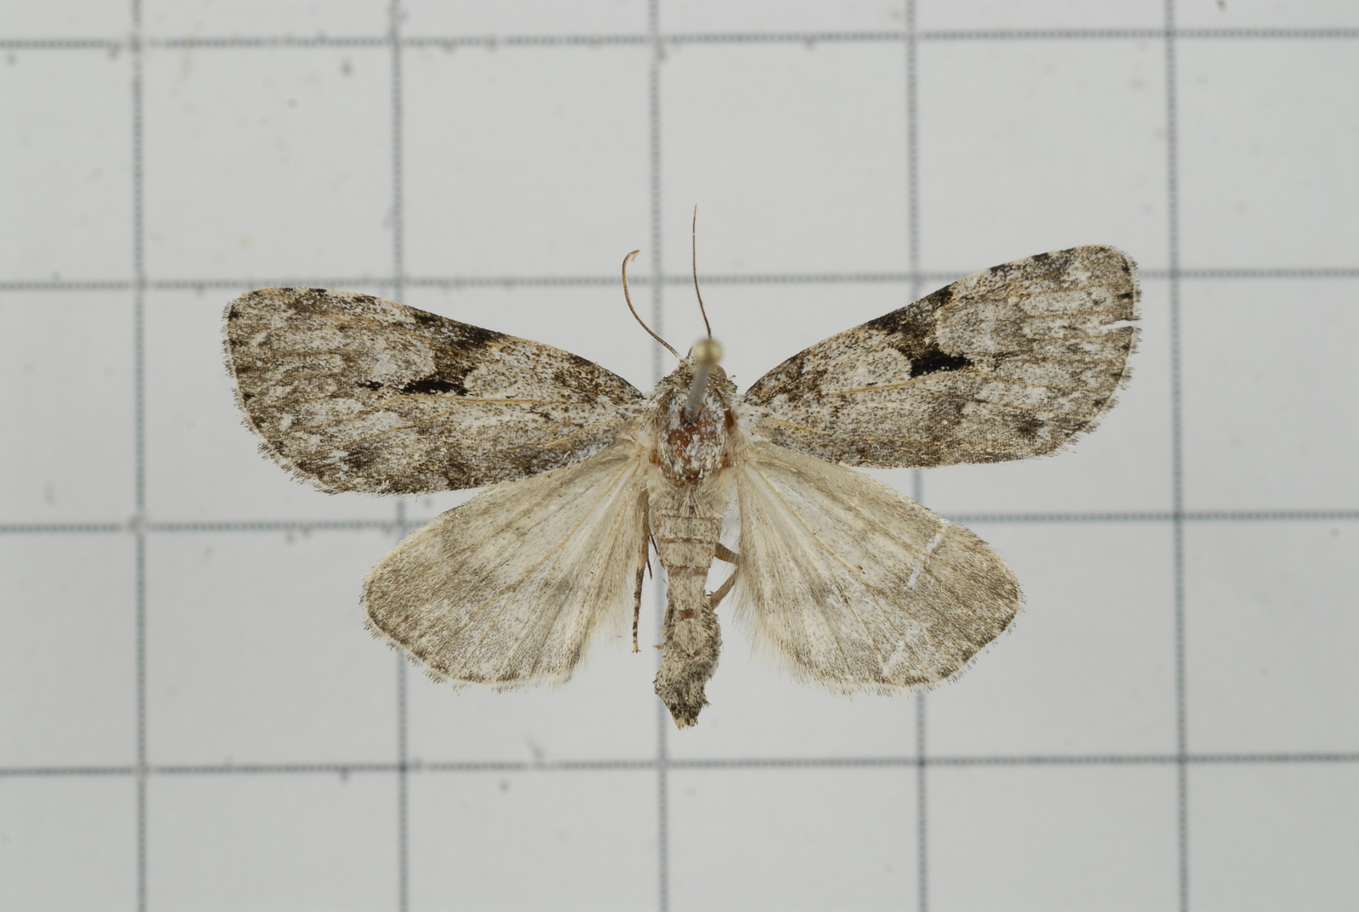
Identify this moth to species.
Subleuconycta calonesiota
